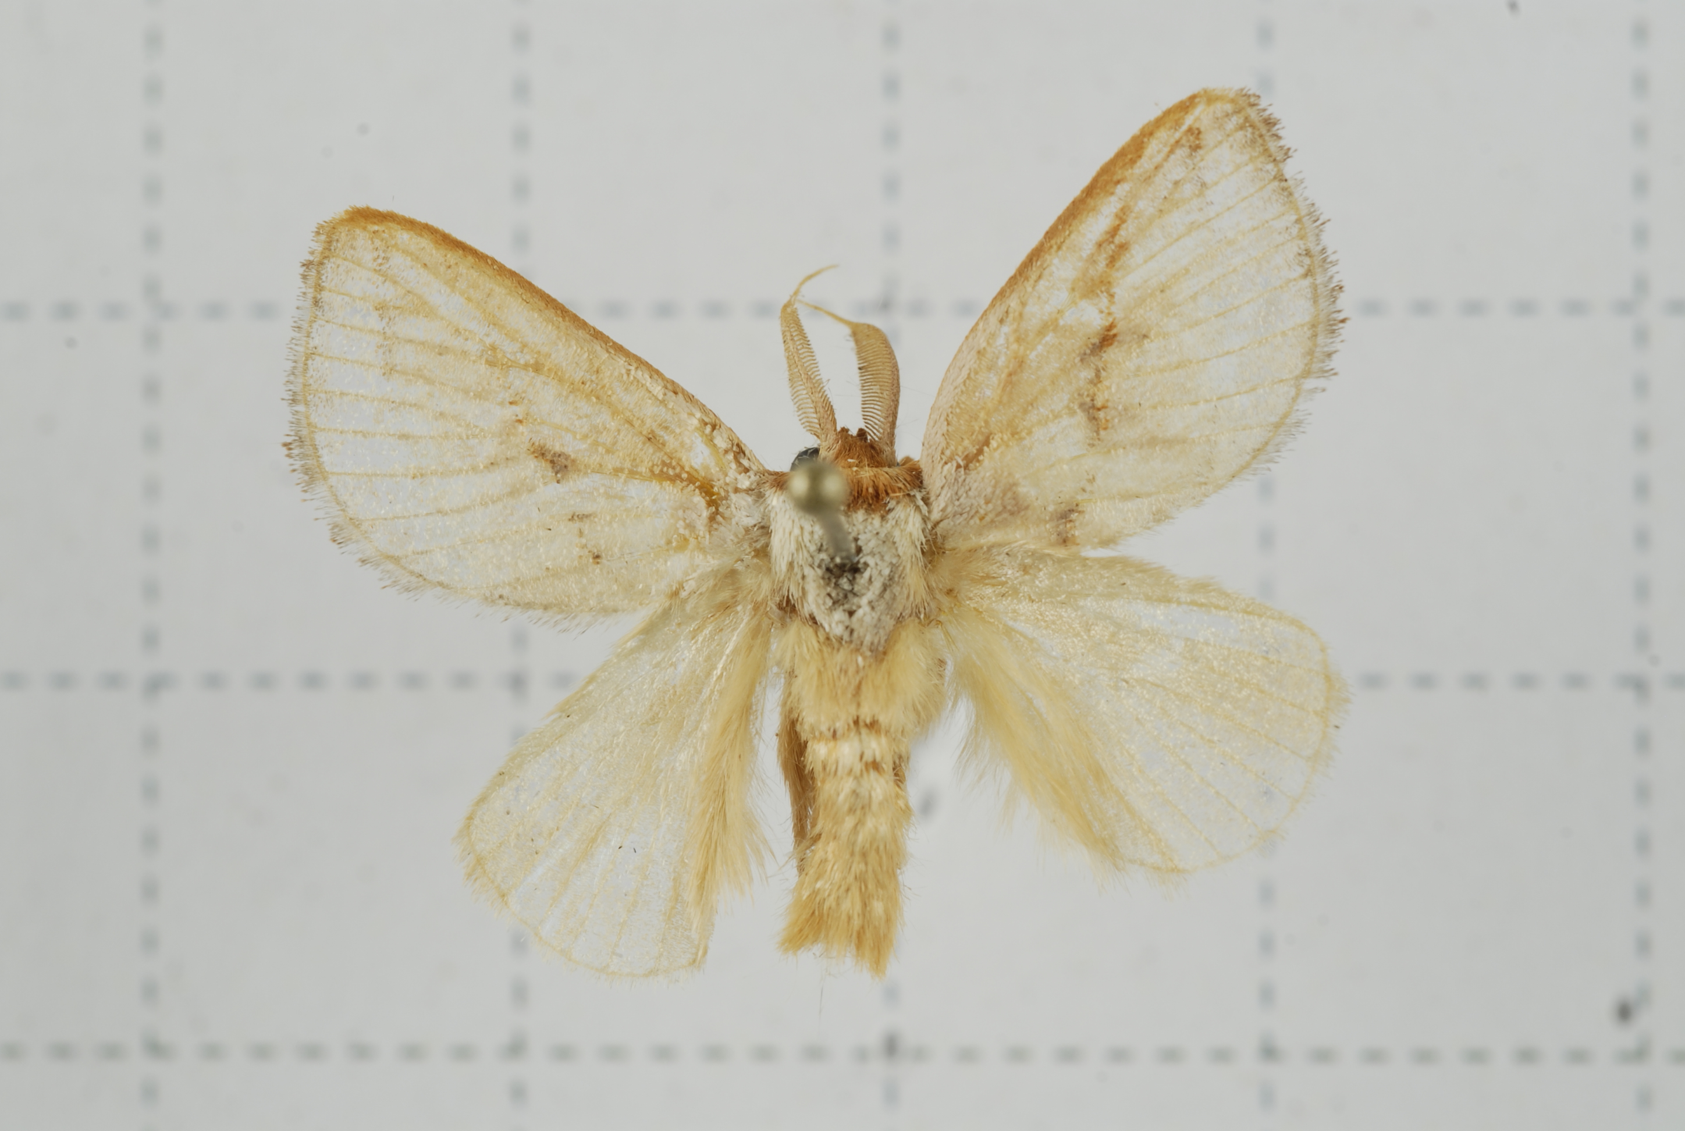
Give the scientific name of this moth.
Cania heppneri
